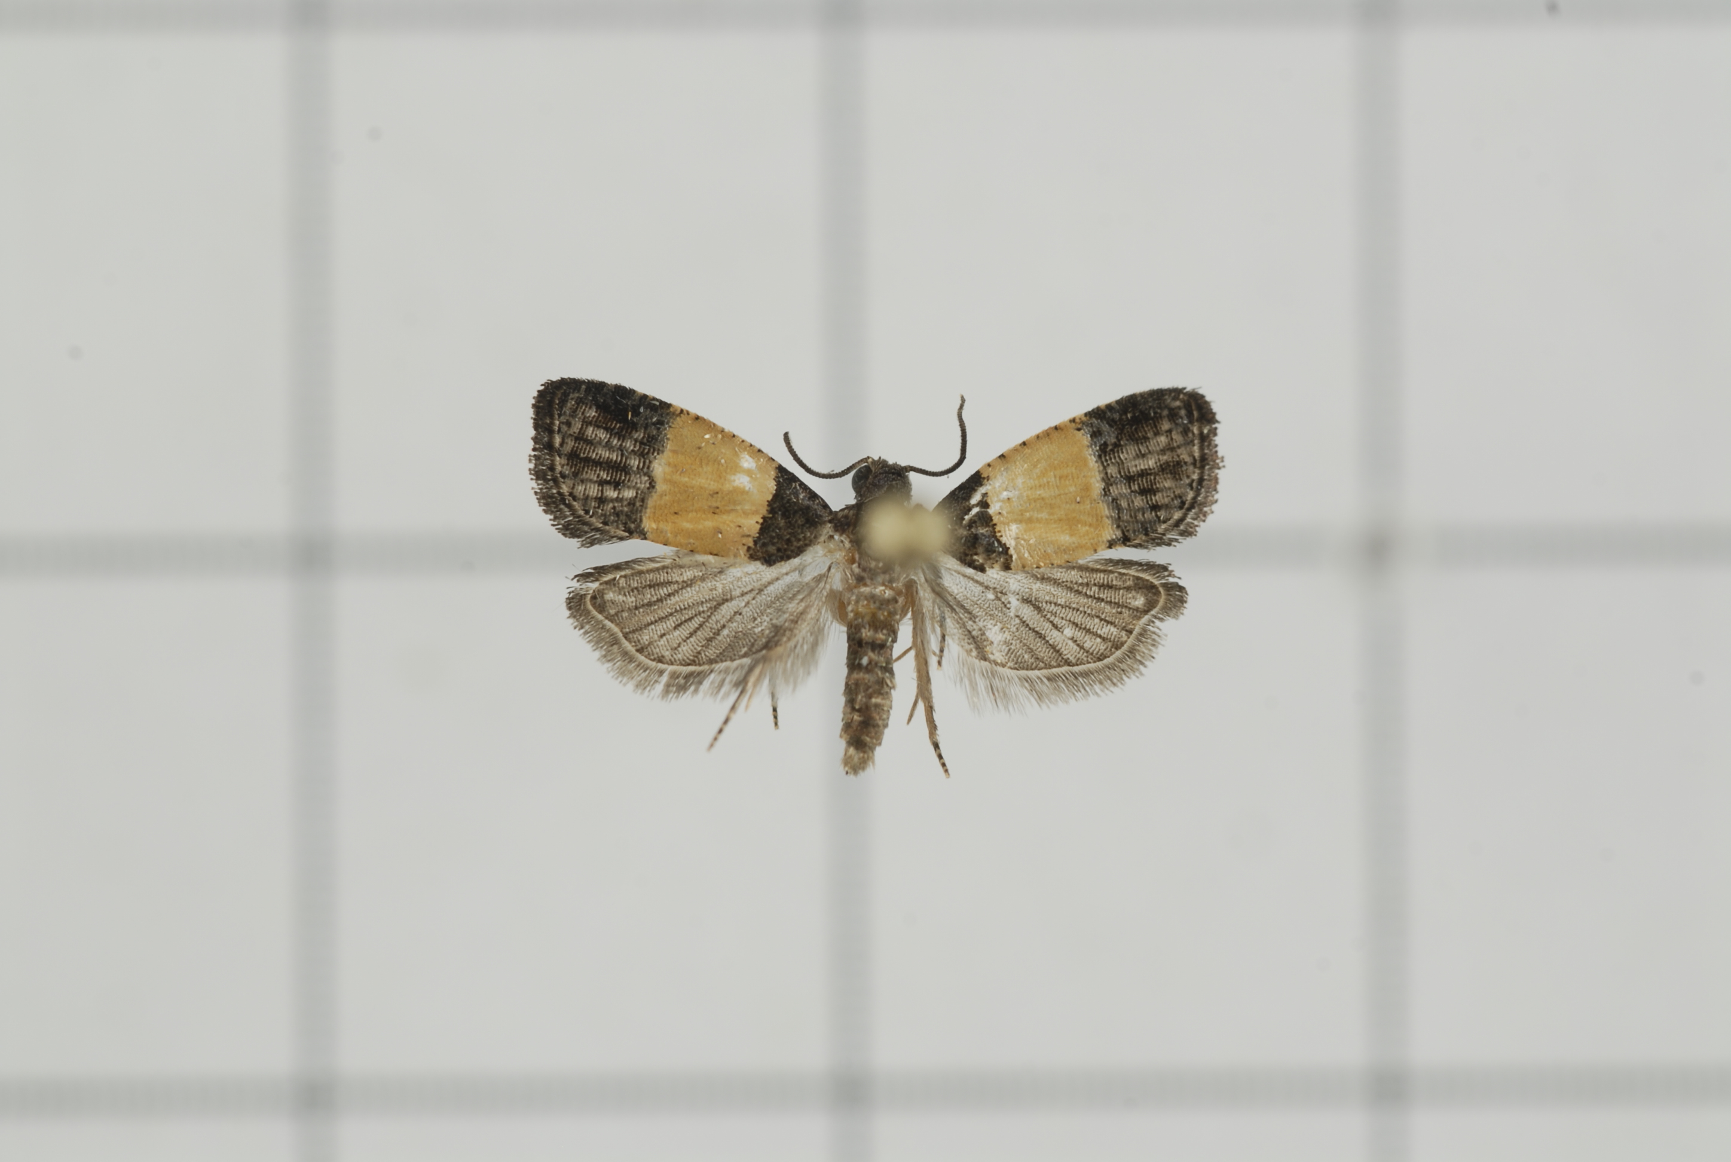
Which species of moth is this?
Epinotia bicolor
